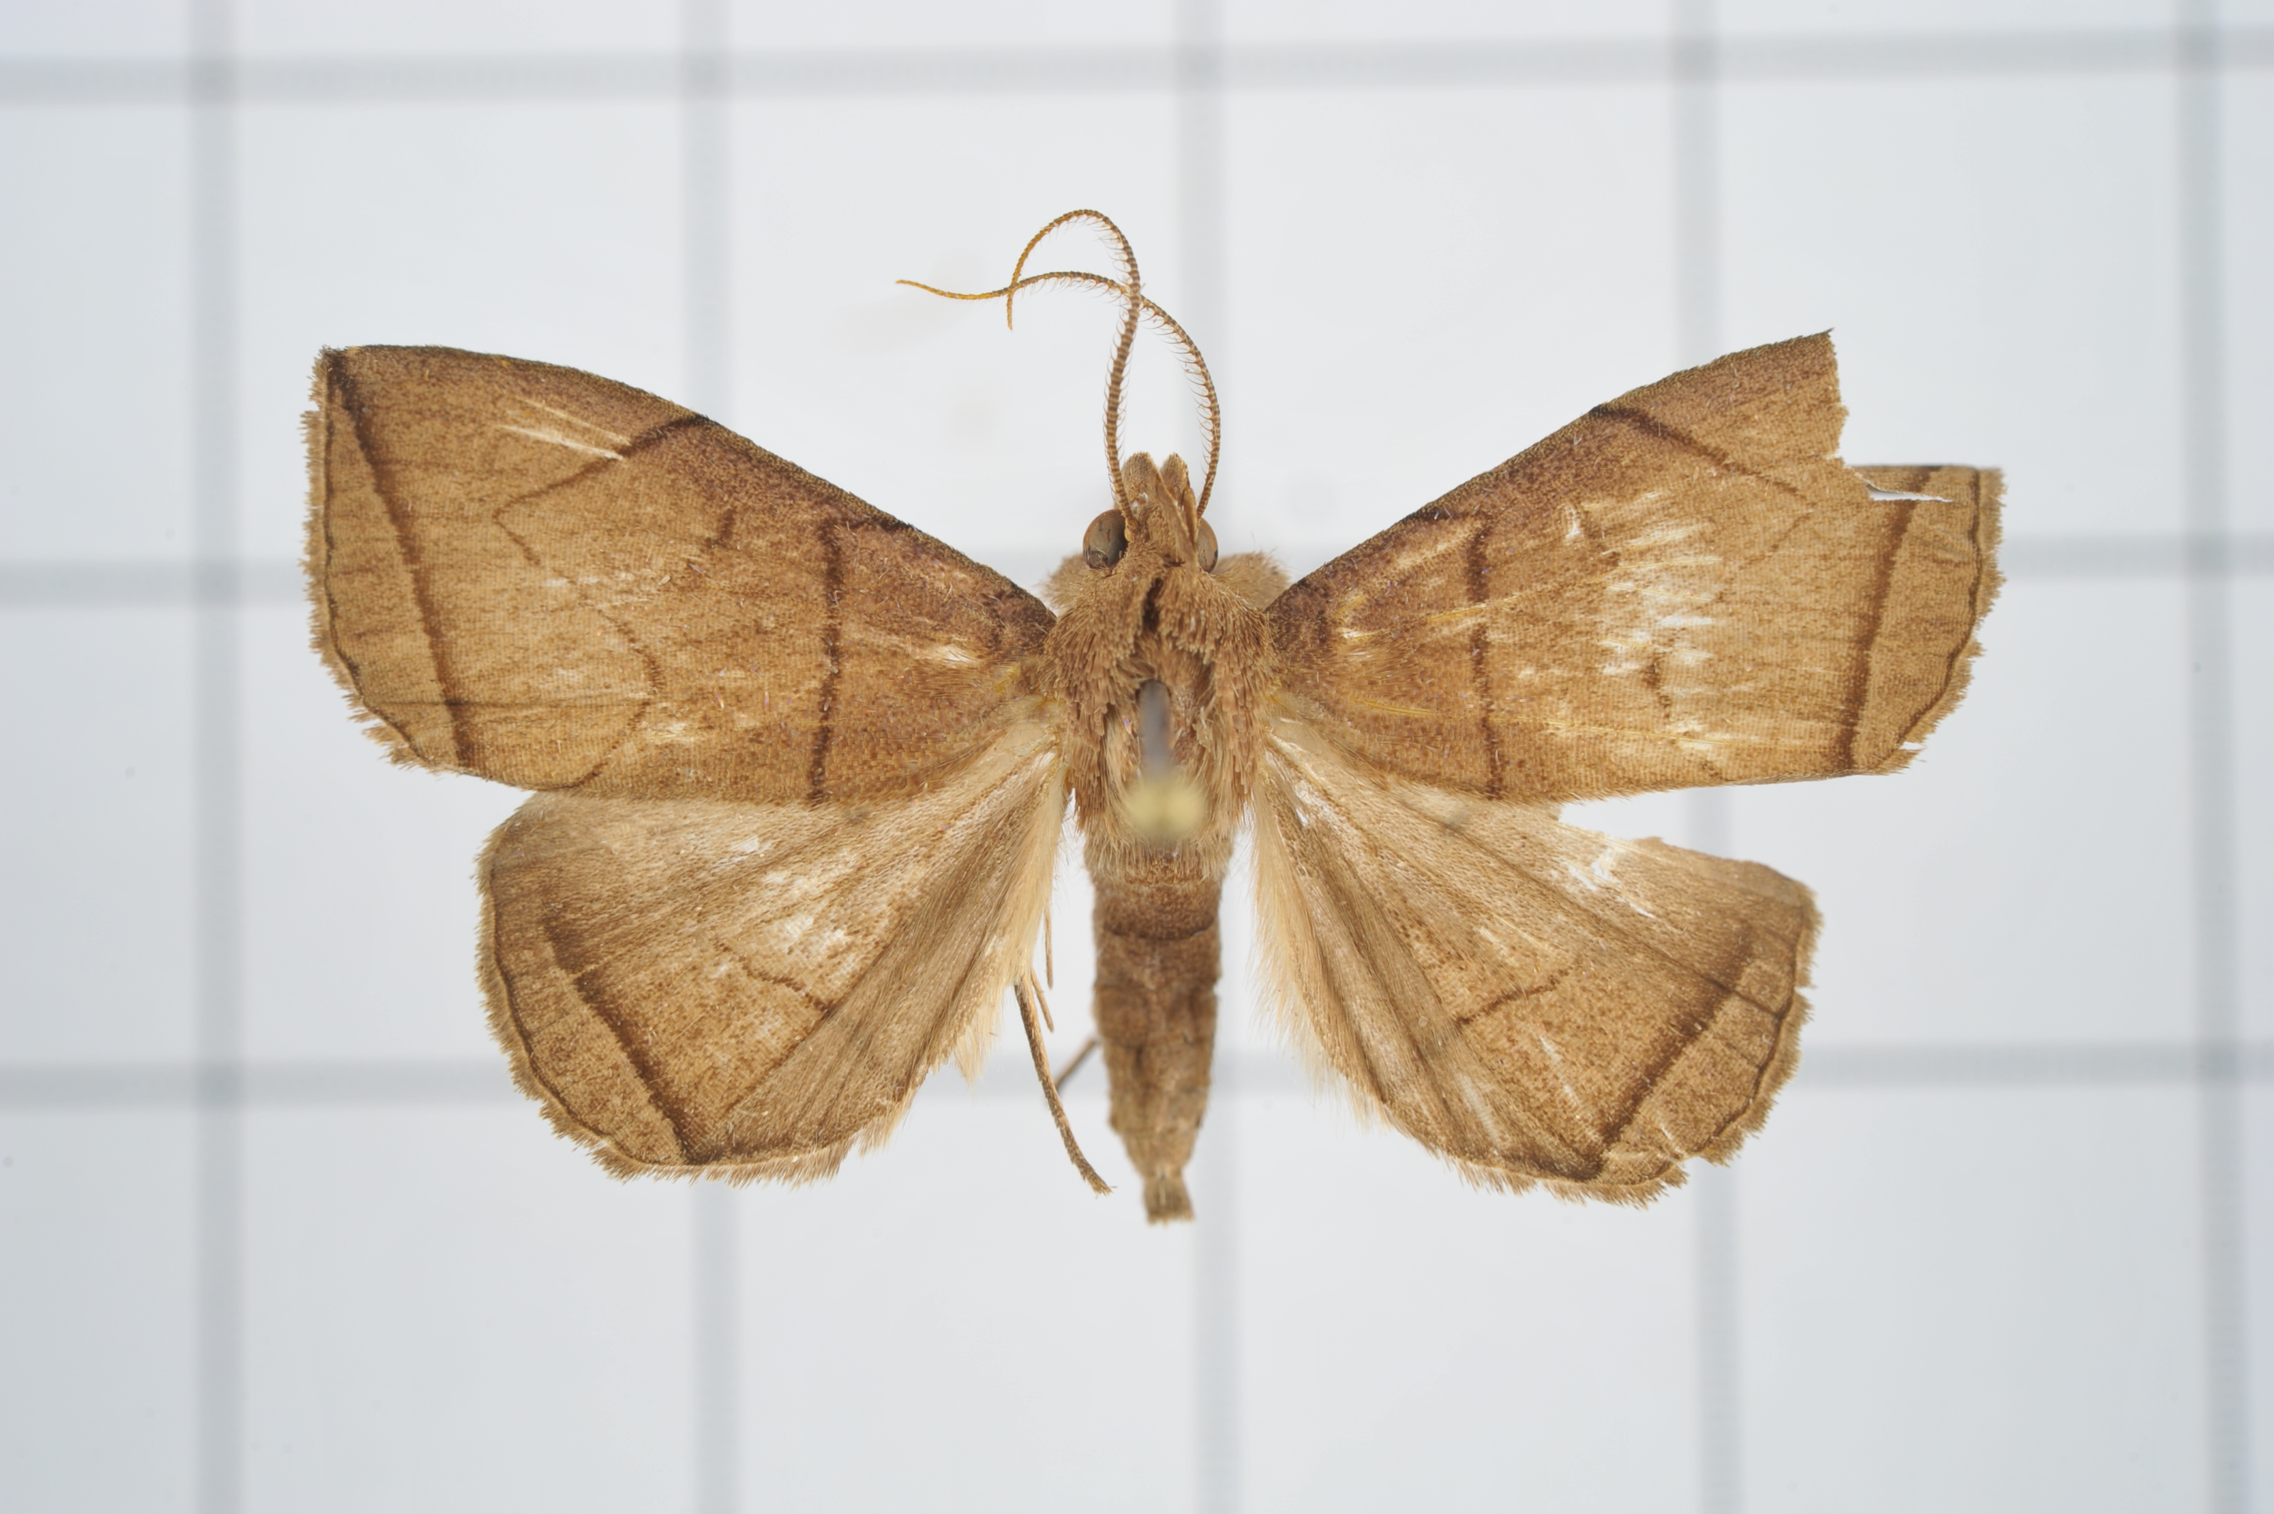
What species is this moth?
Nodaria producta
